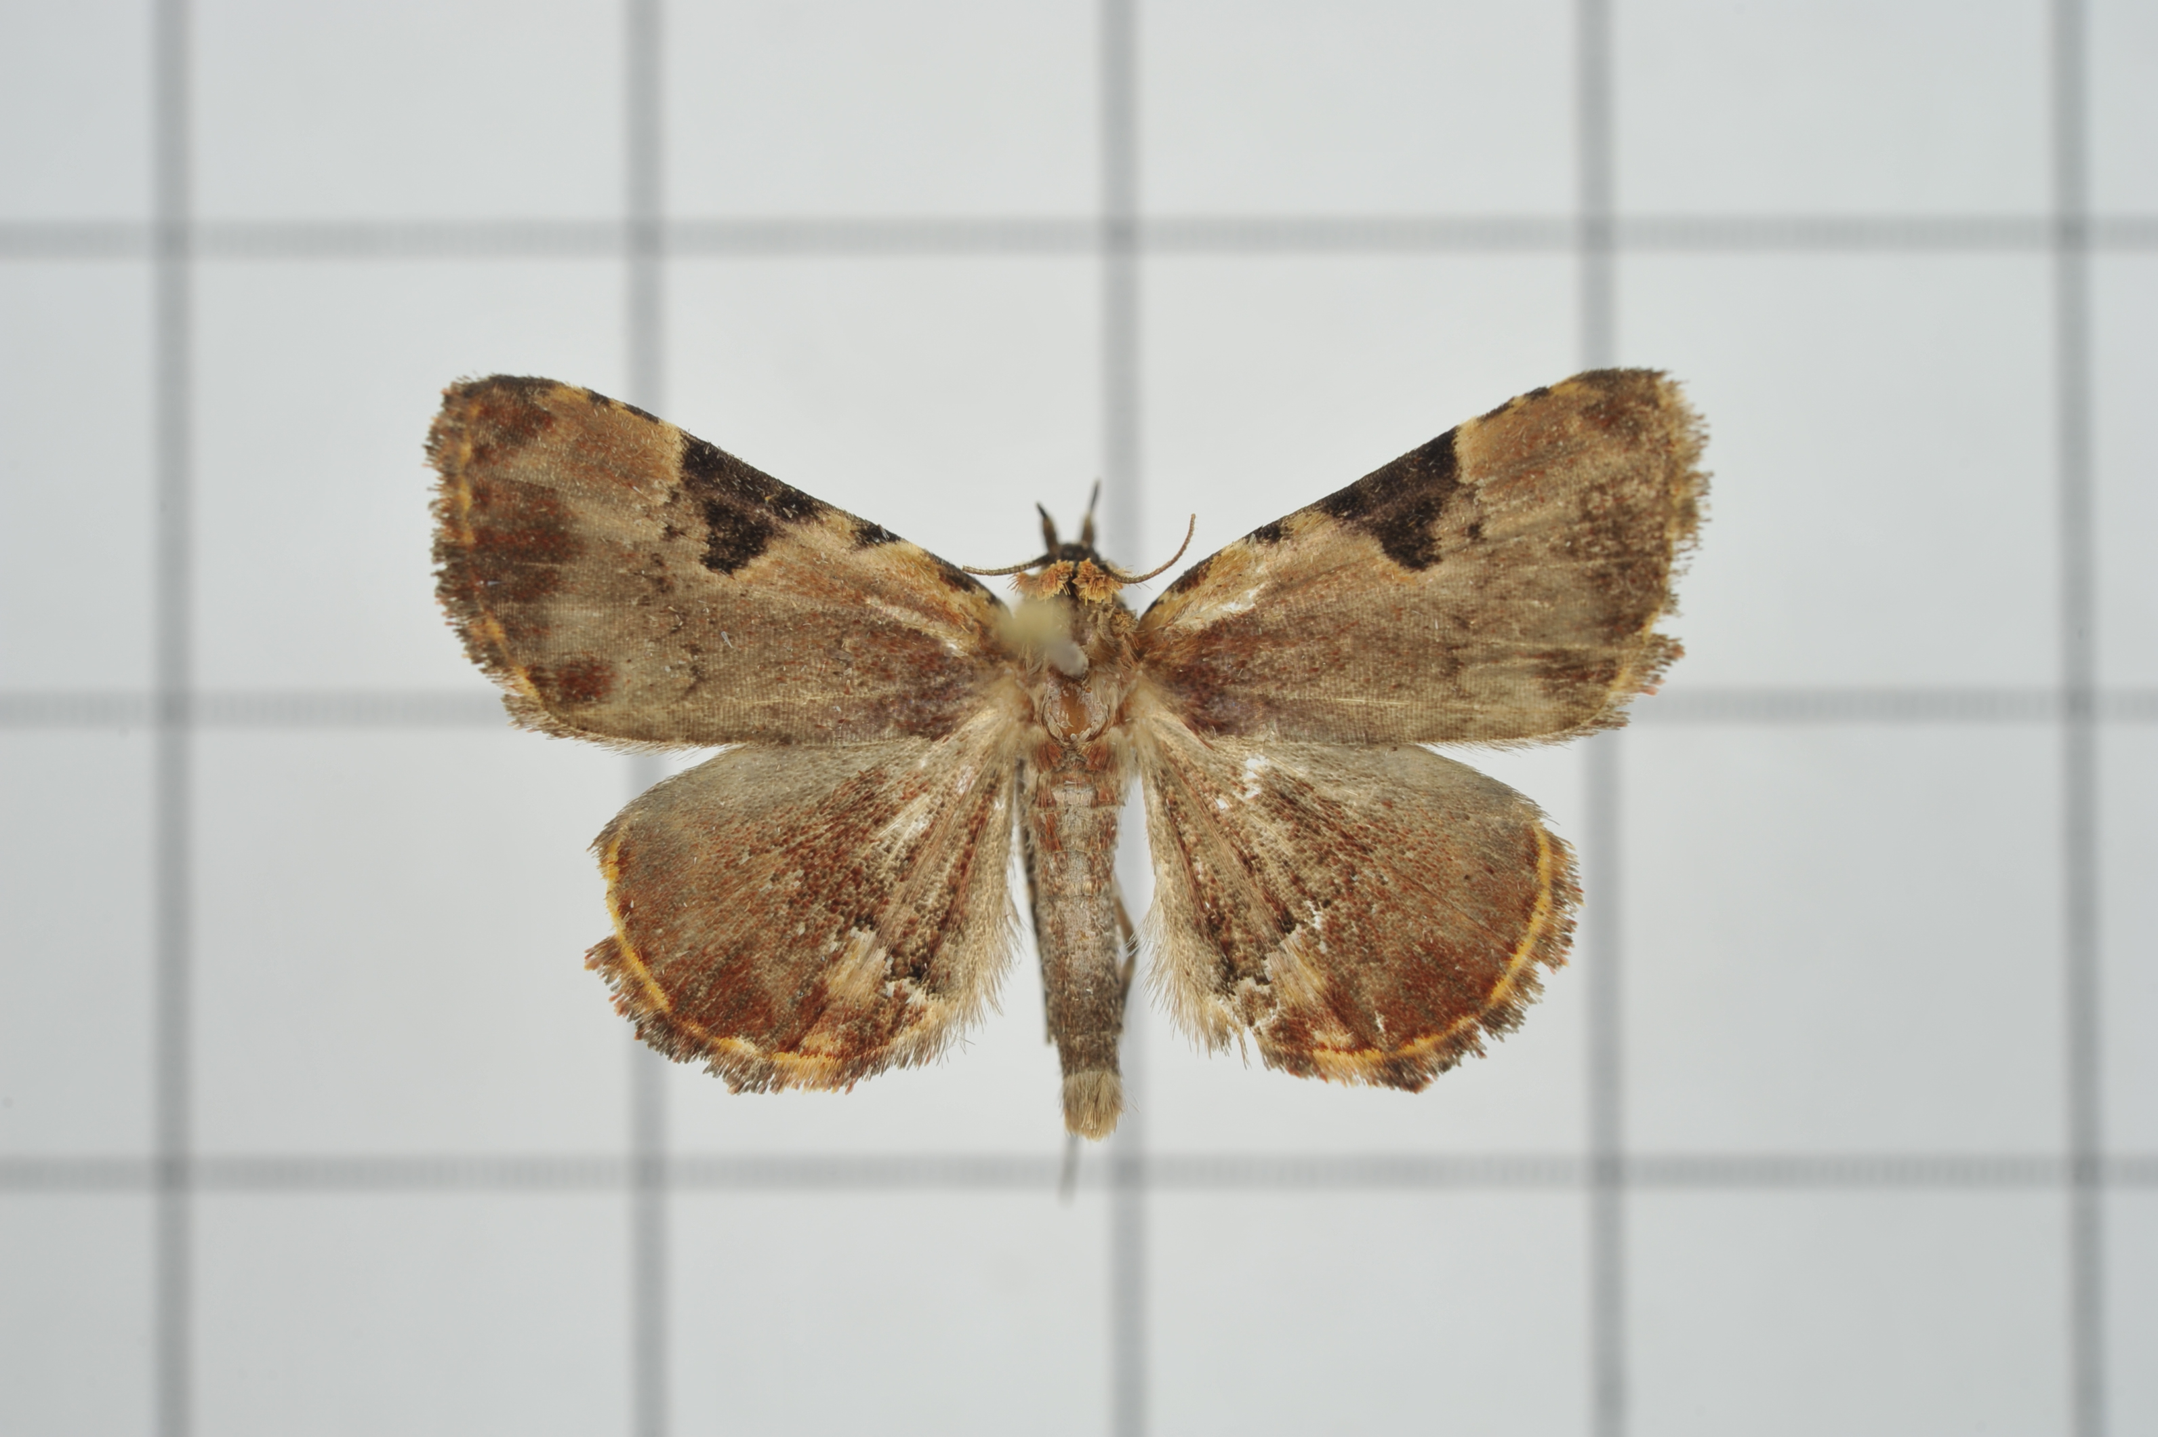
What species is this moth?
Diomea insulana
